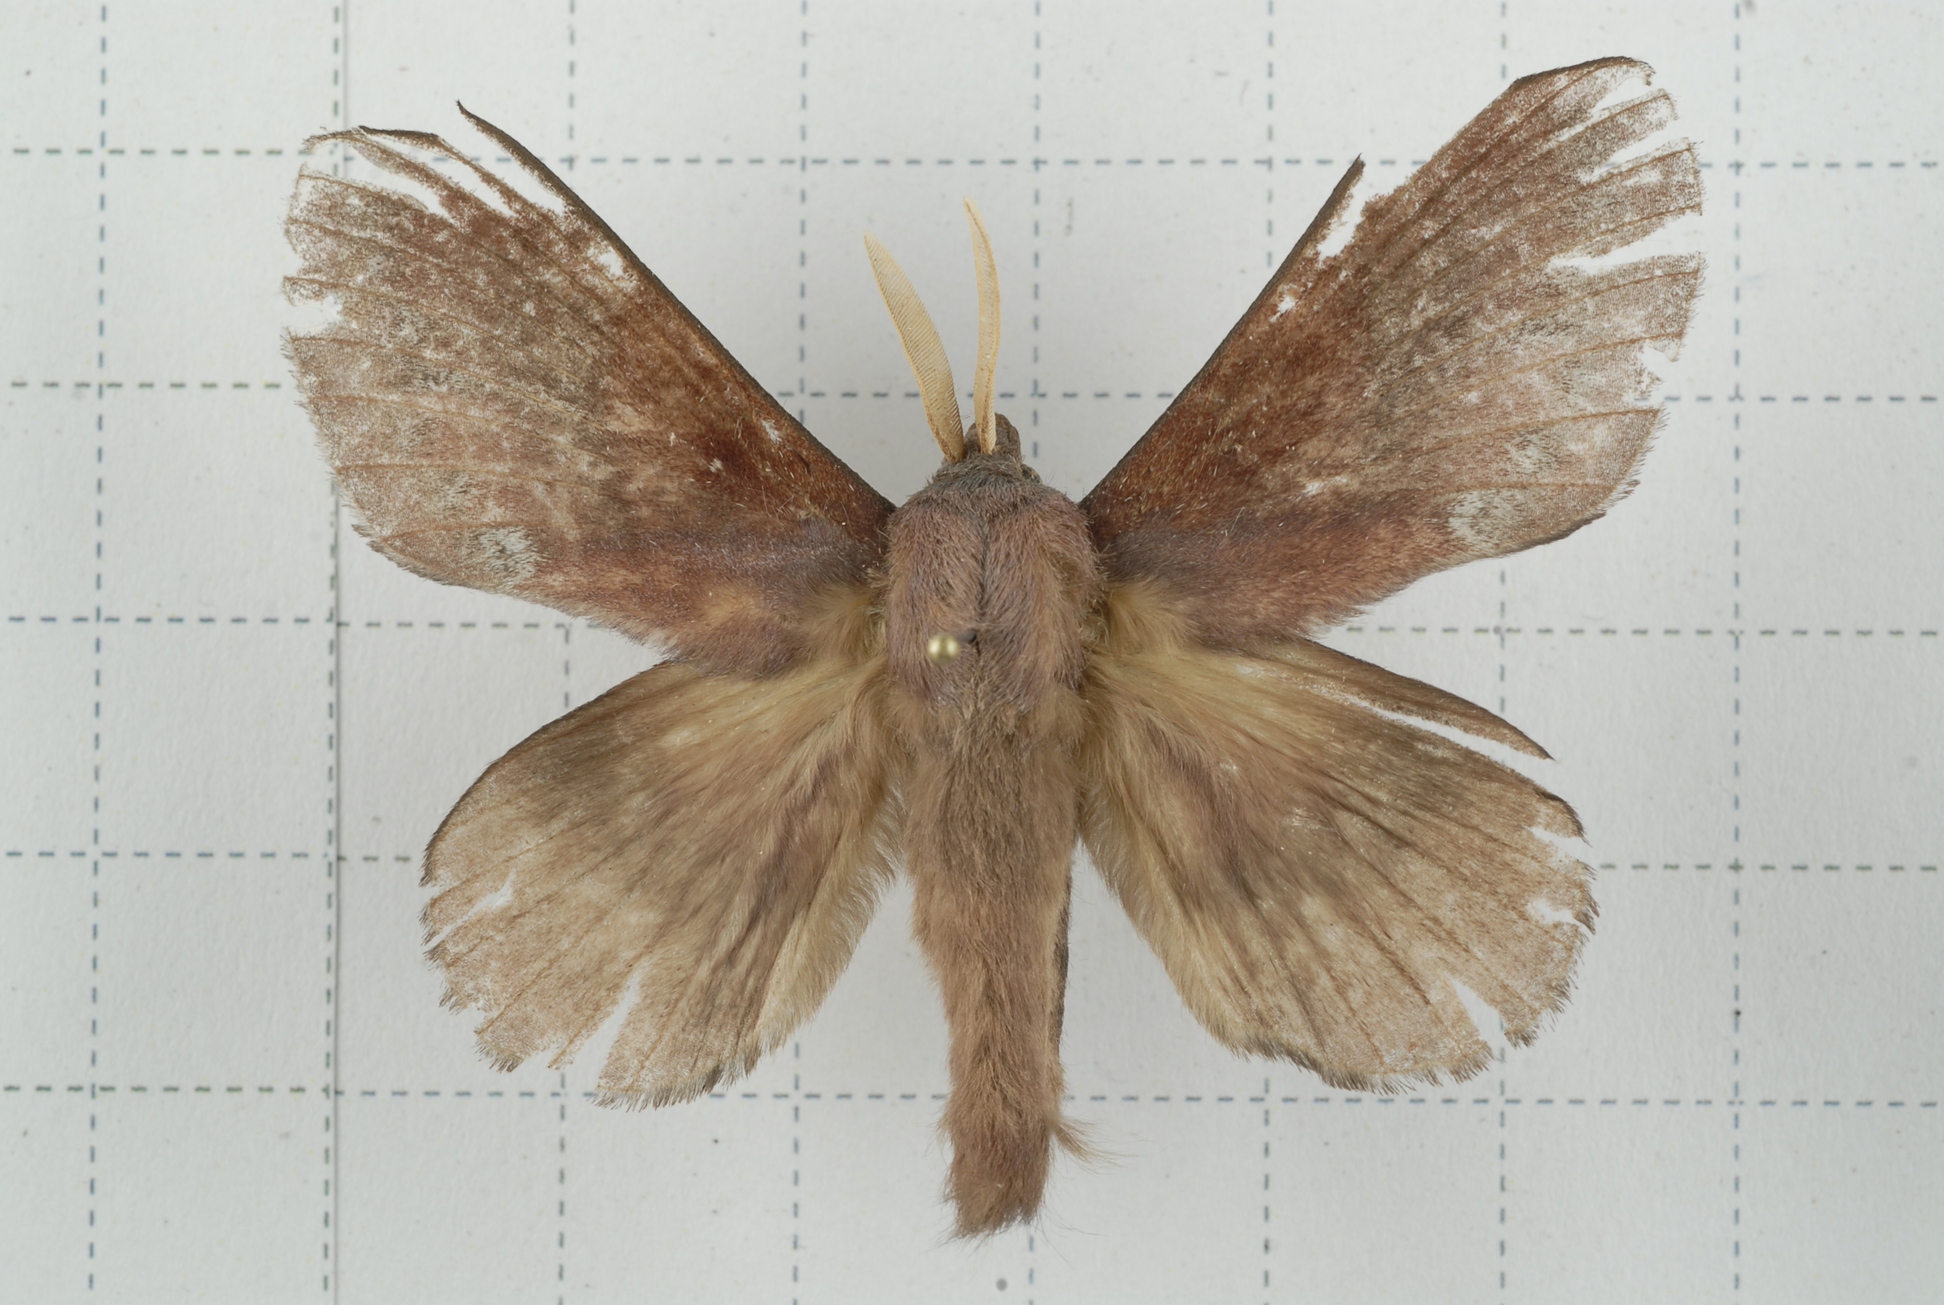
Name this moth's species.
Kunugia undans metanastroides
